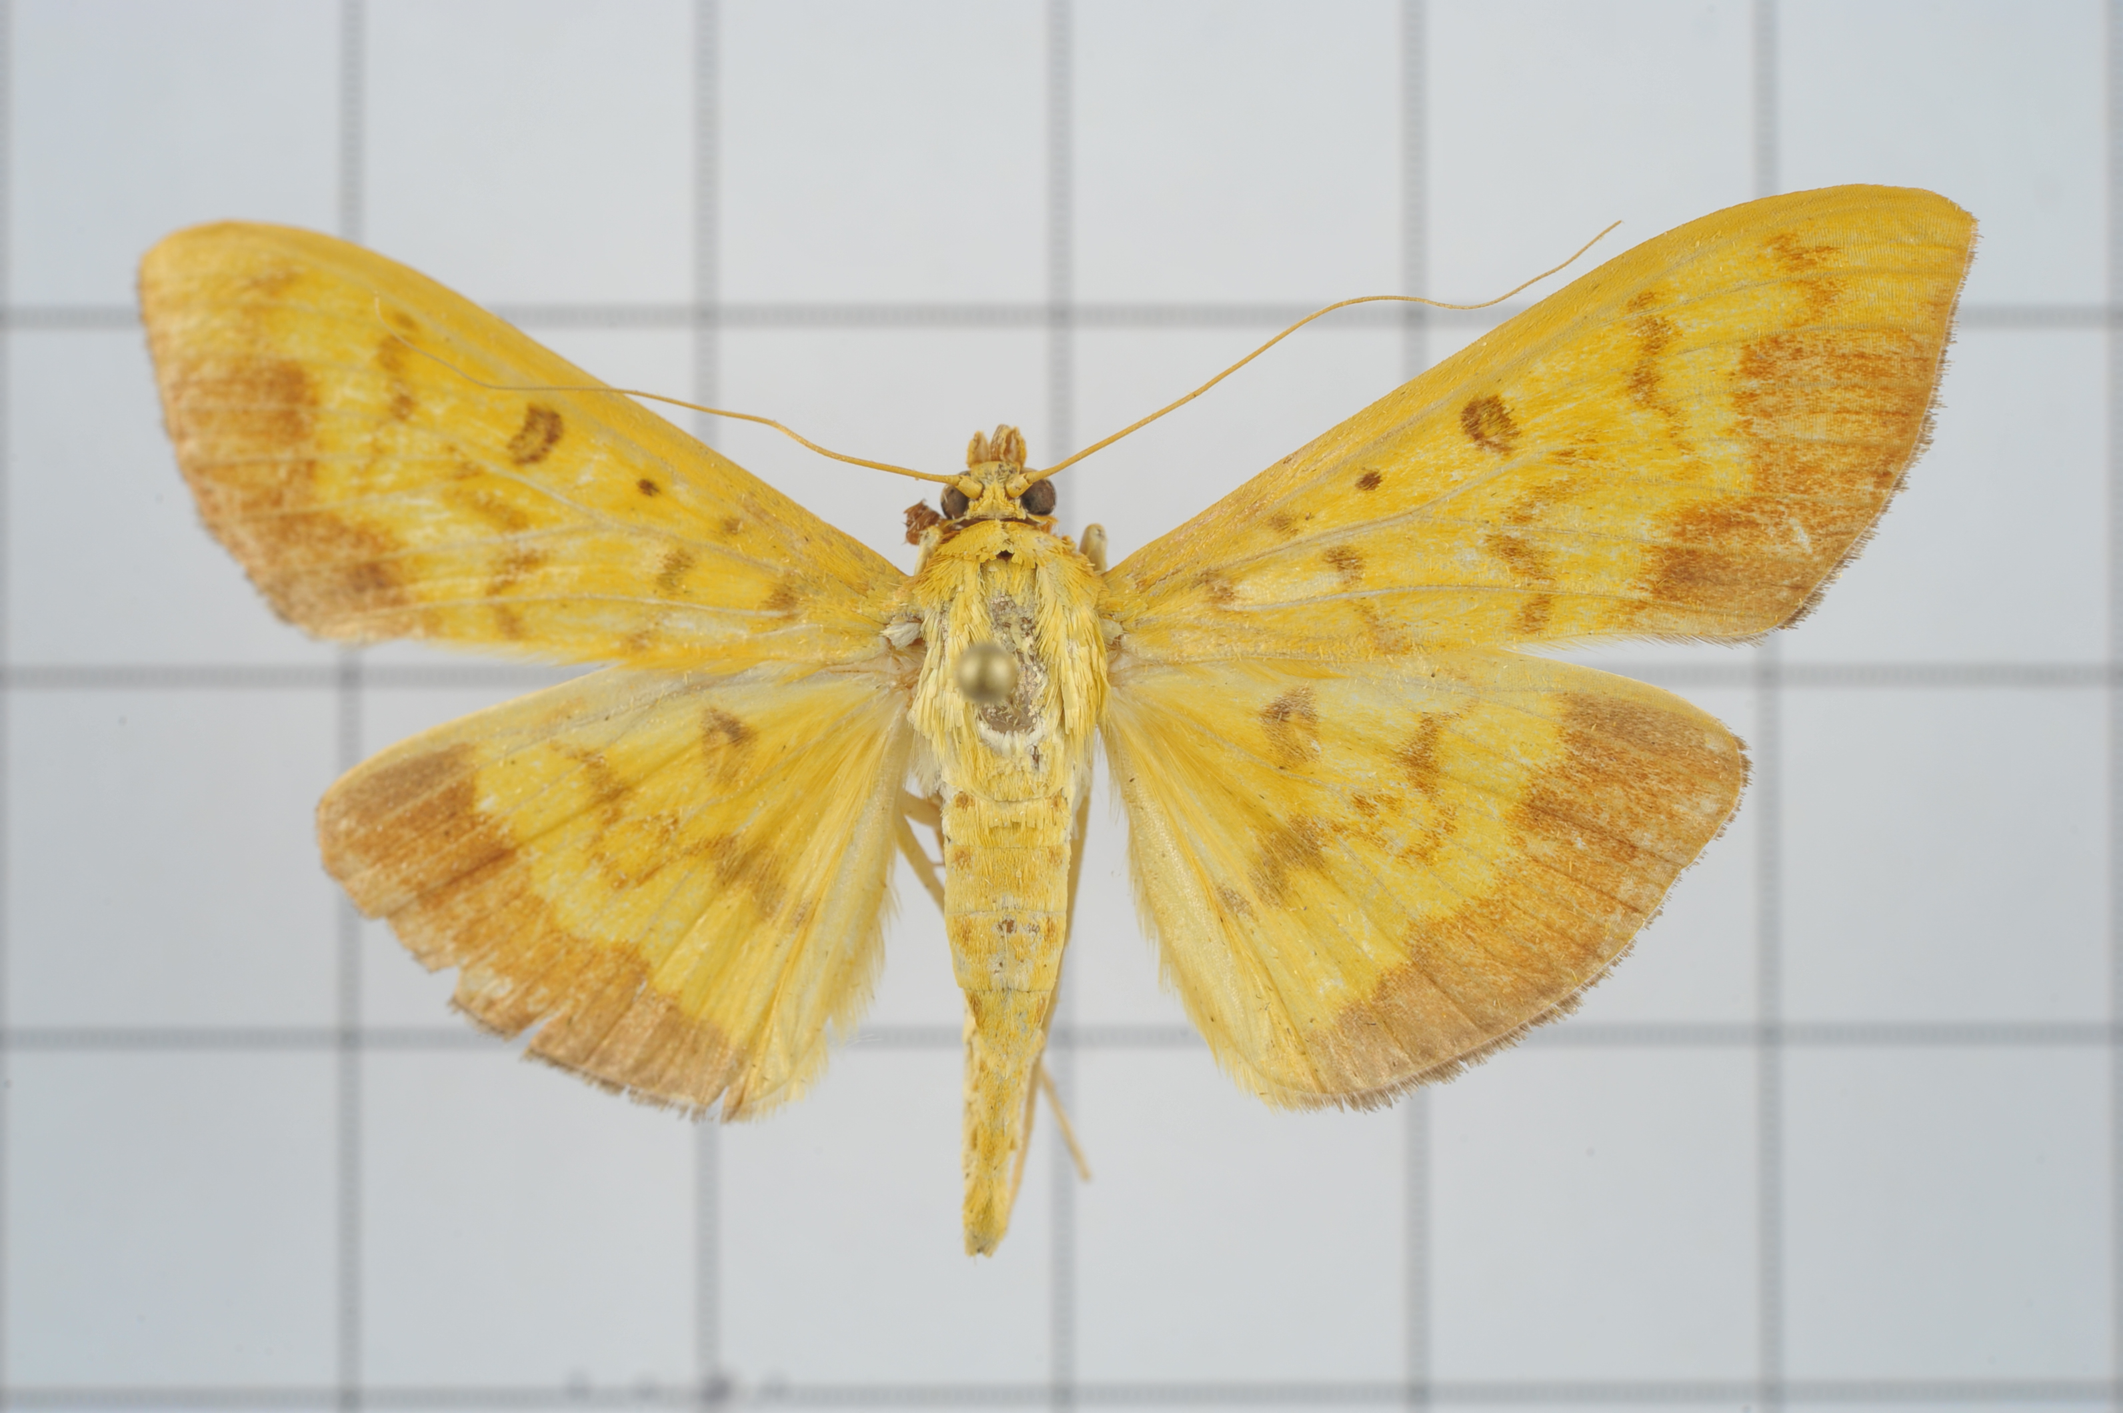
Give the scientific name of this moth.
Botyodes asialis
